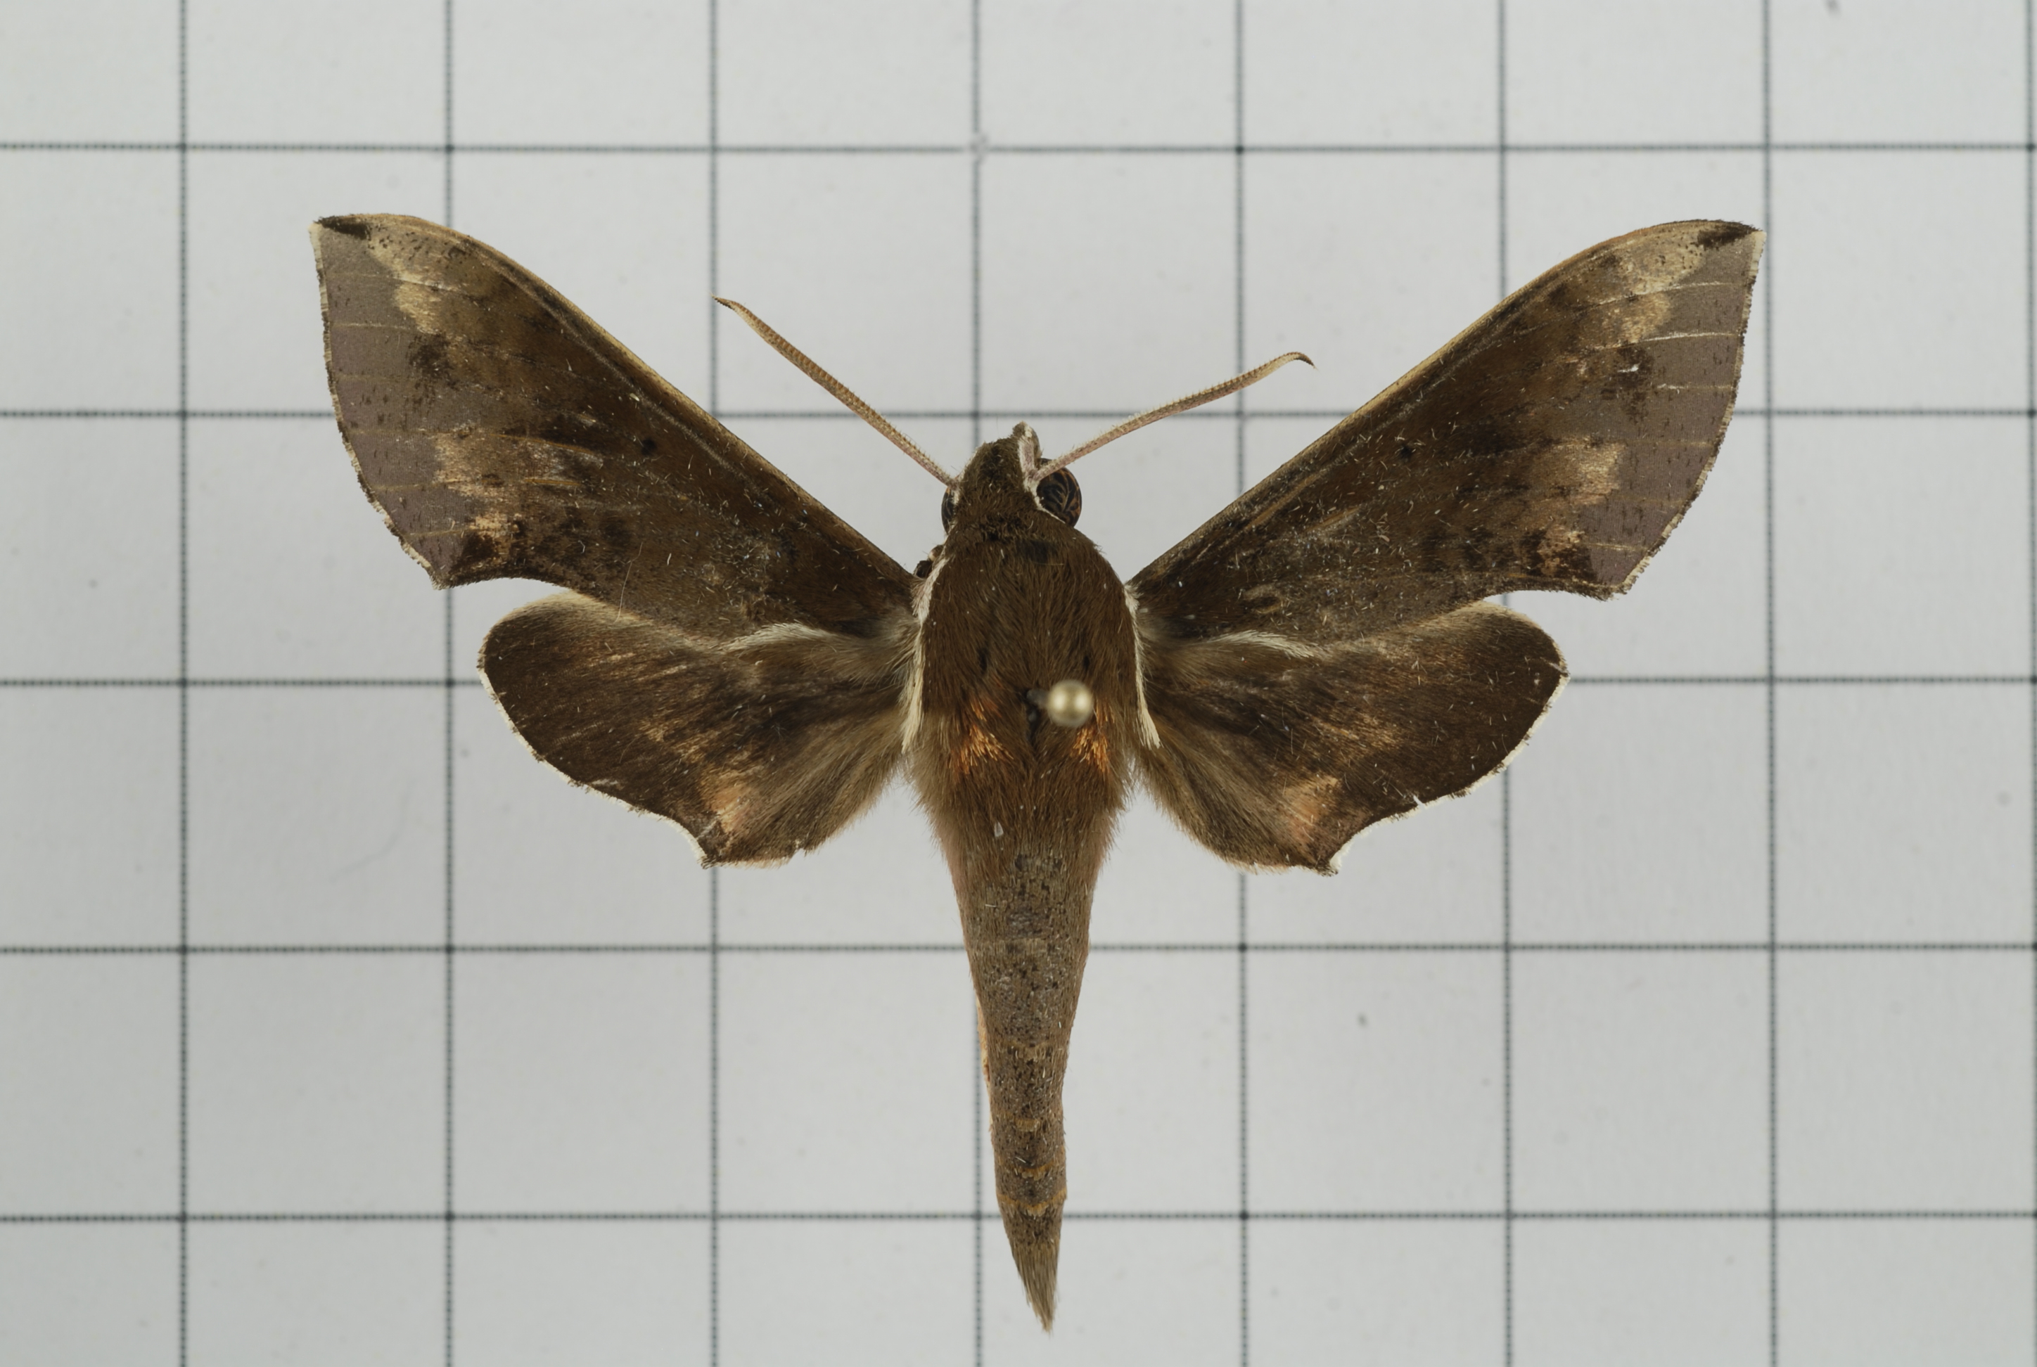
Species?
Rhagastis mongoliana
